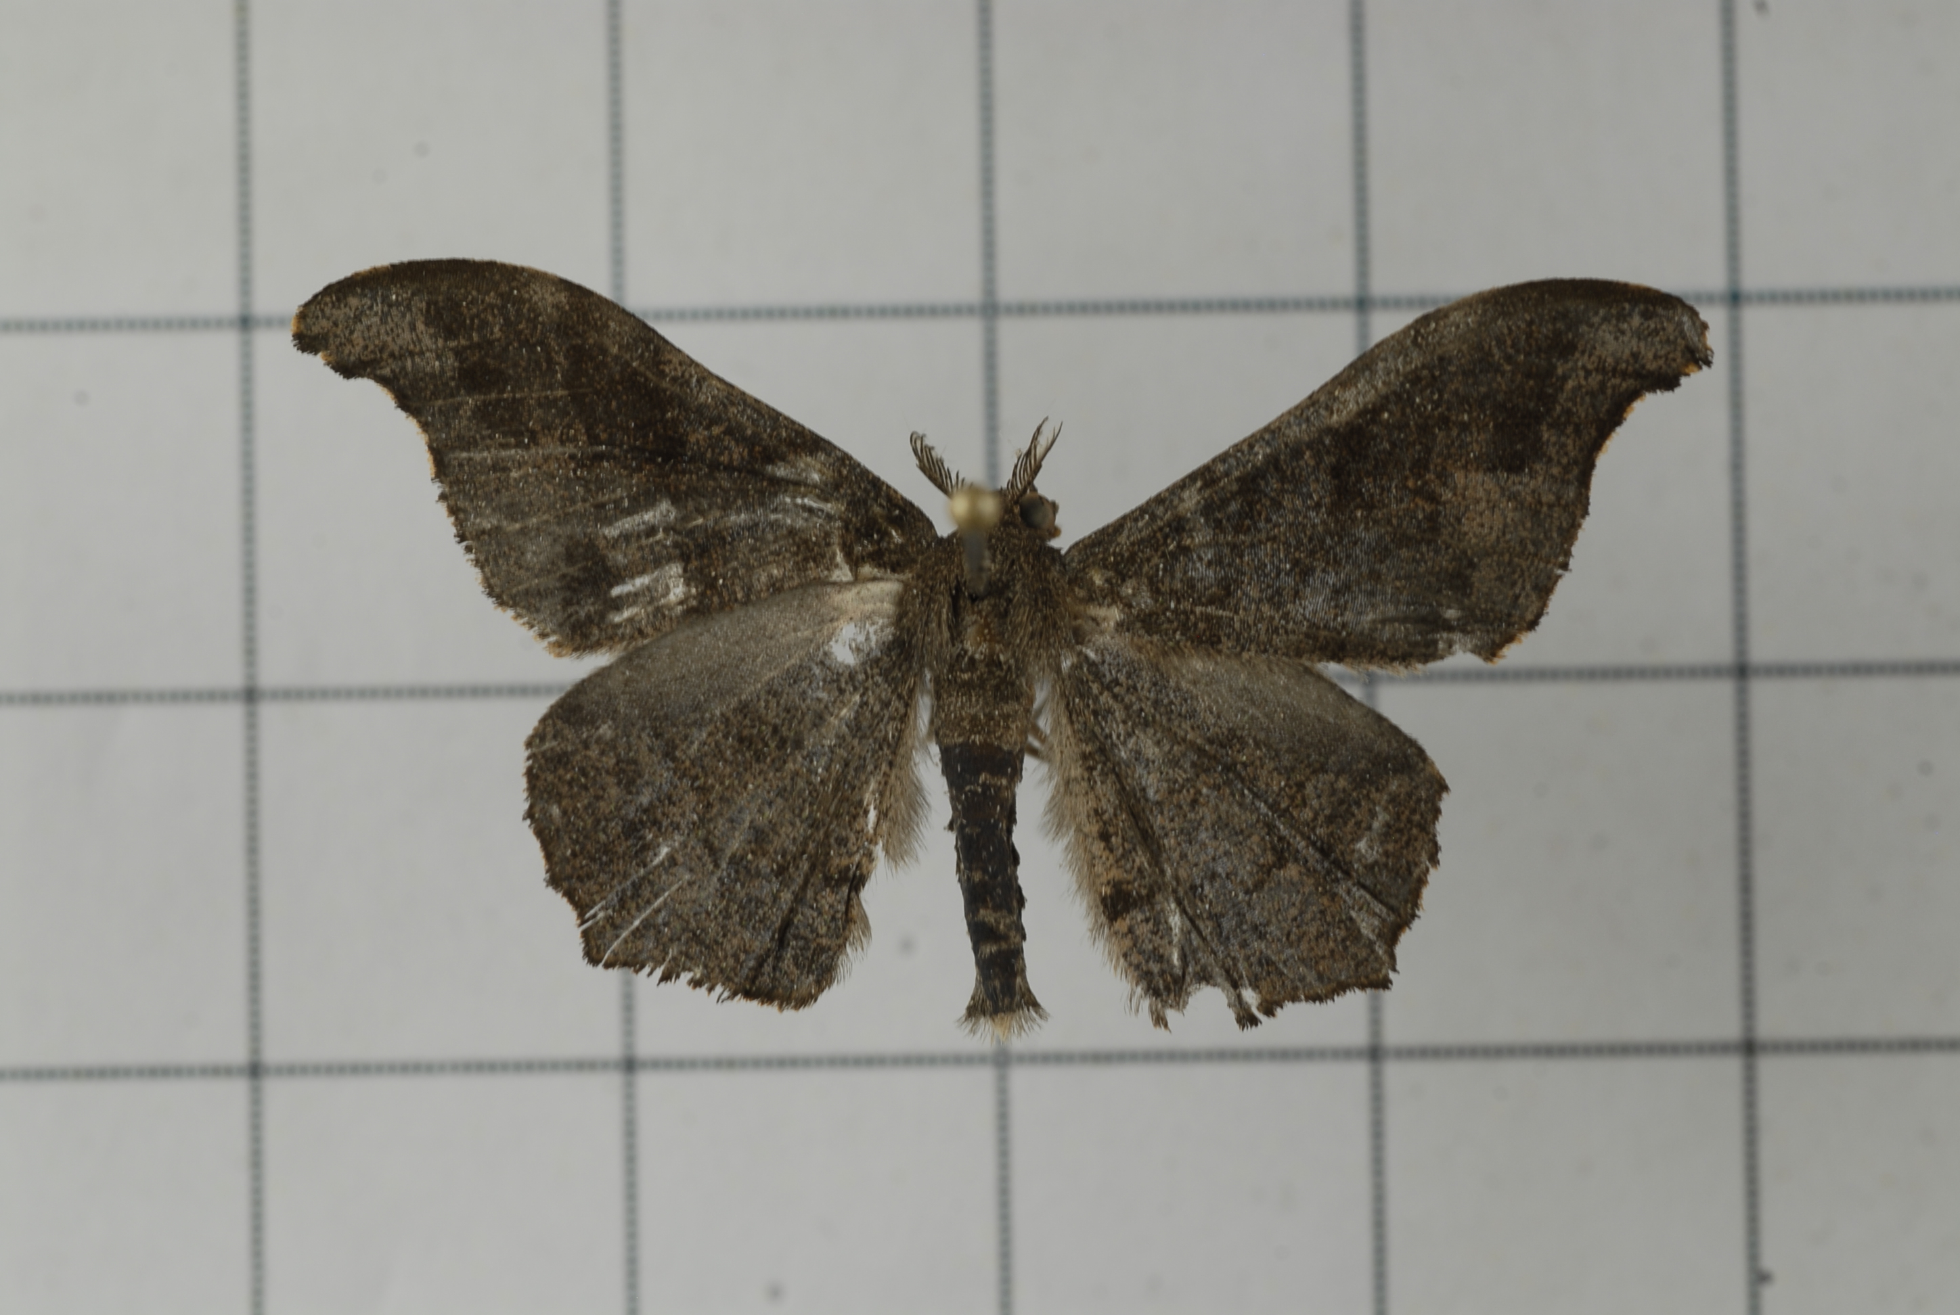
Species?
Hyposidra talaca talaca
